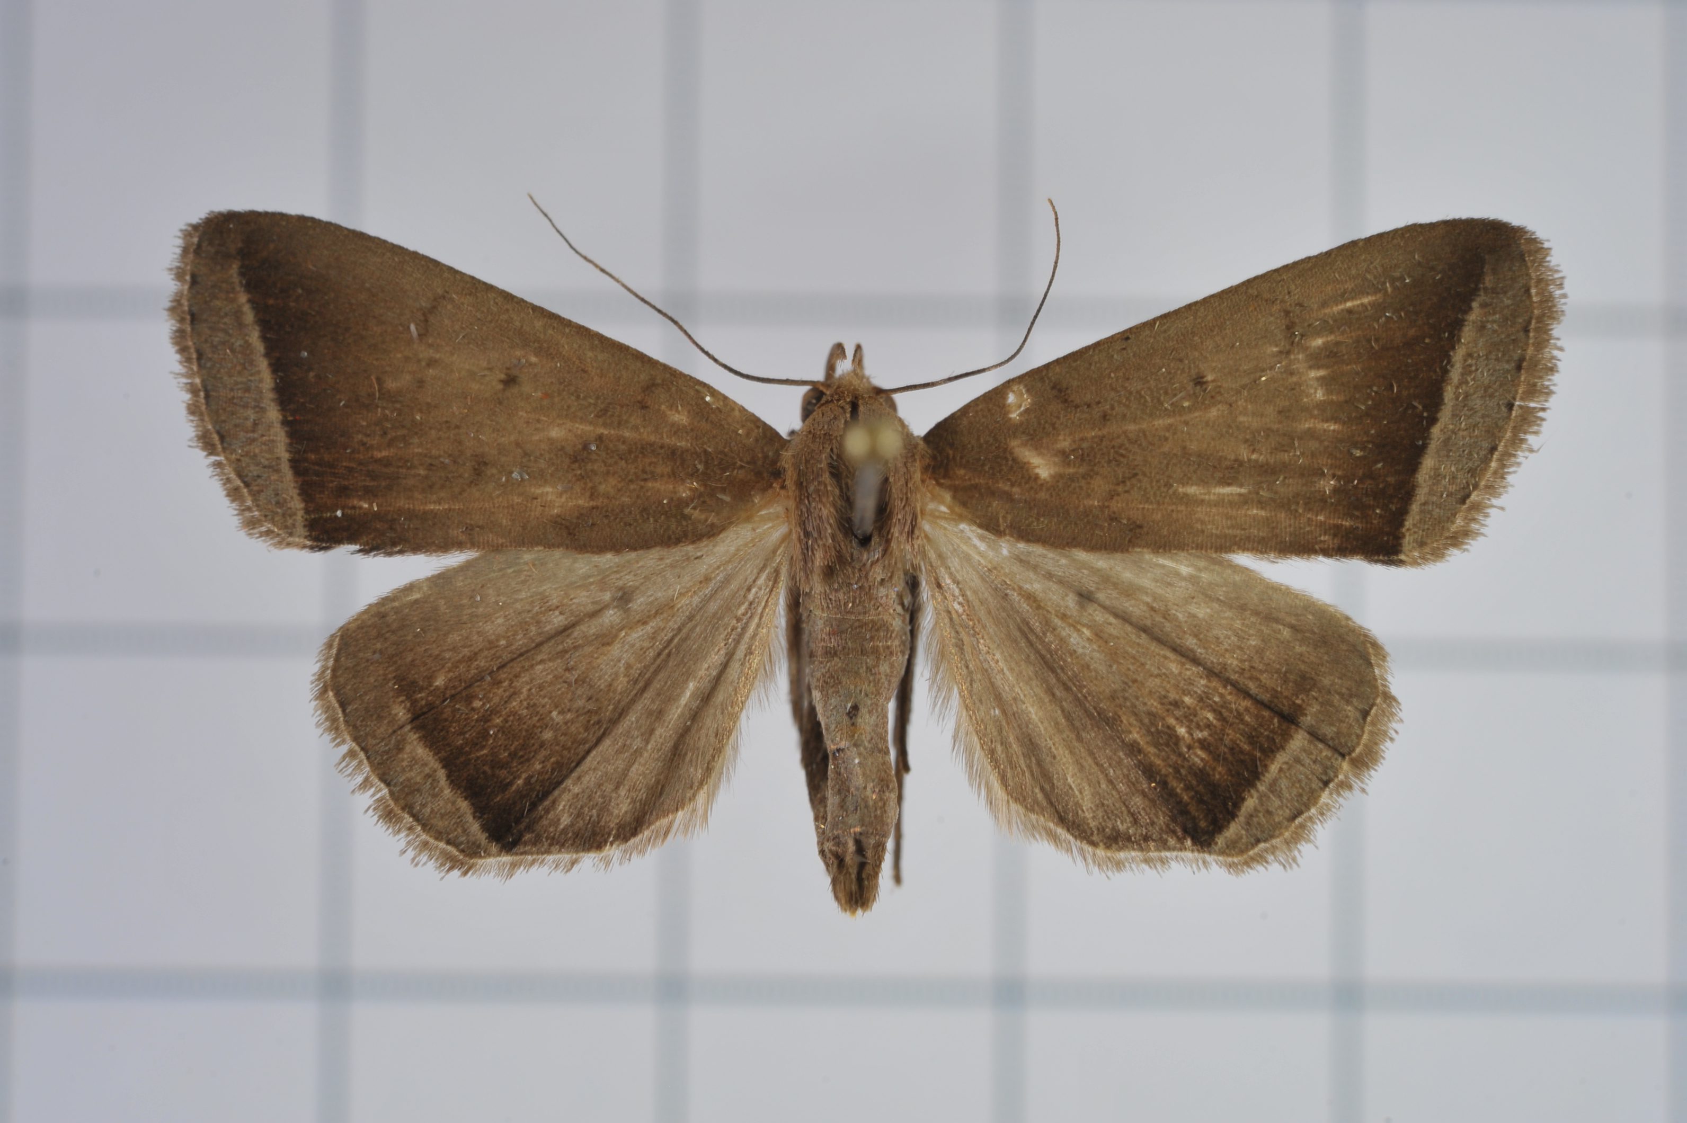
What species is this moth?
Simplicia bimarginata
